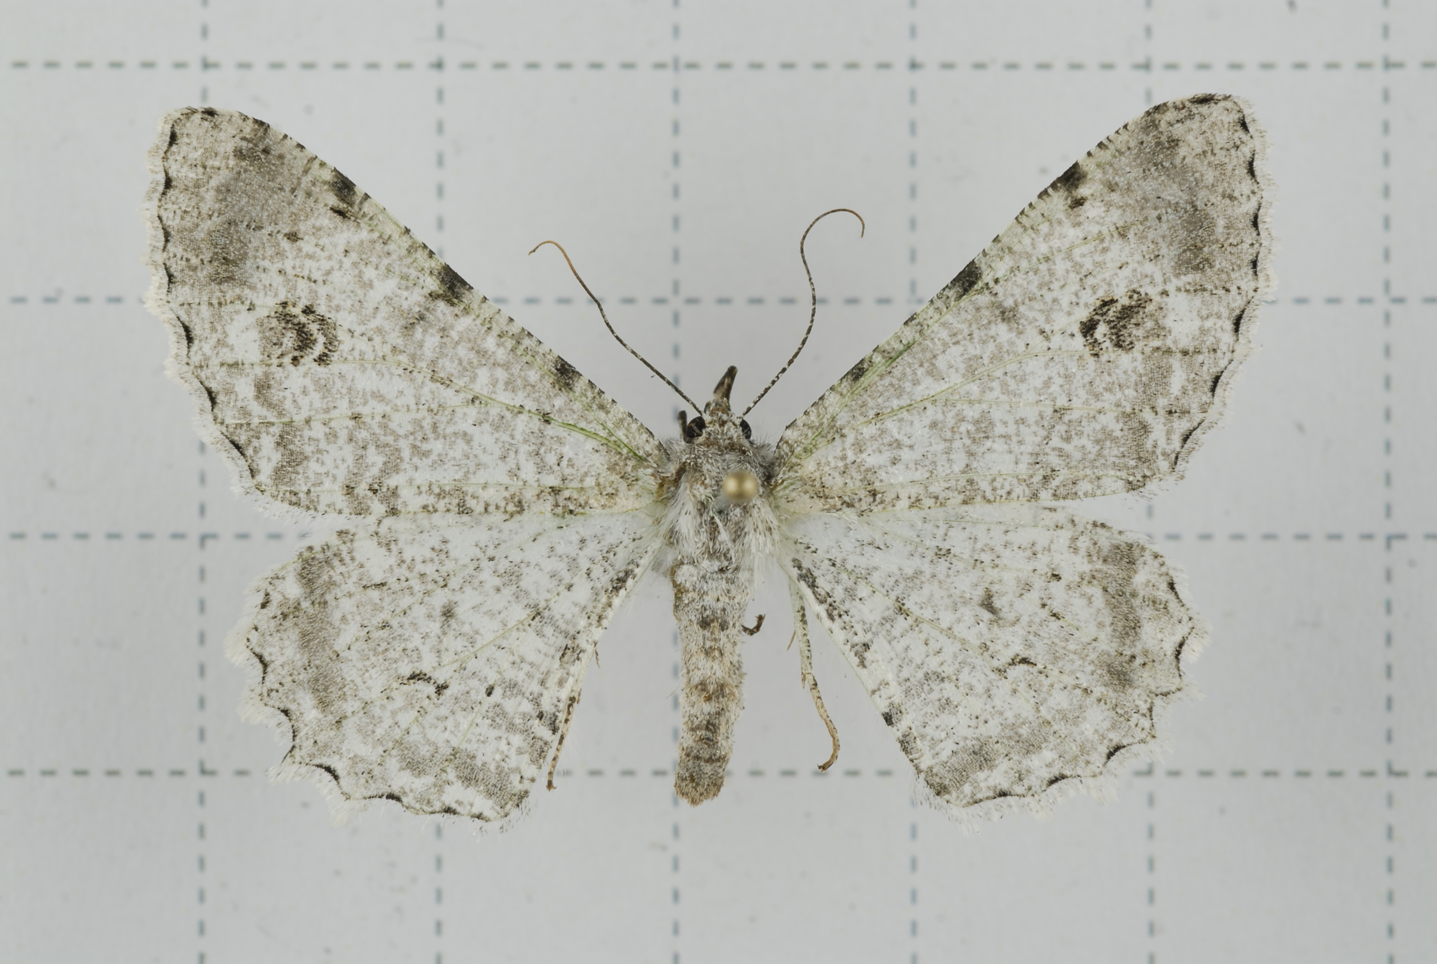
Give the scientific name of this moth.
Lassaba parvalbidaria parvalbidaria
